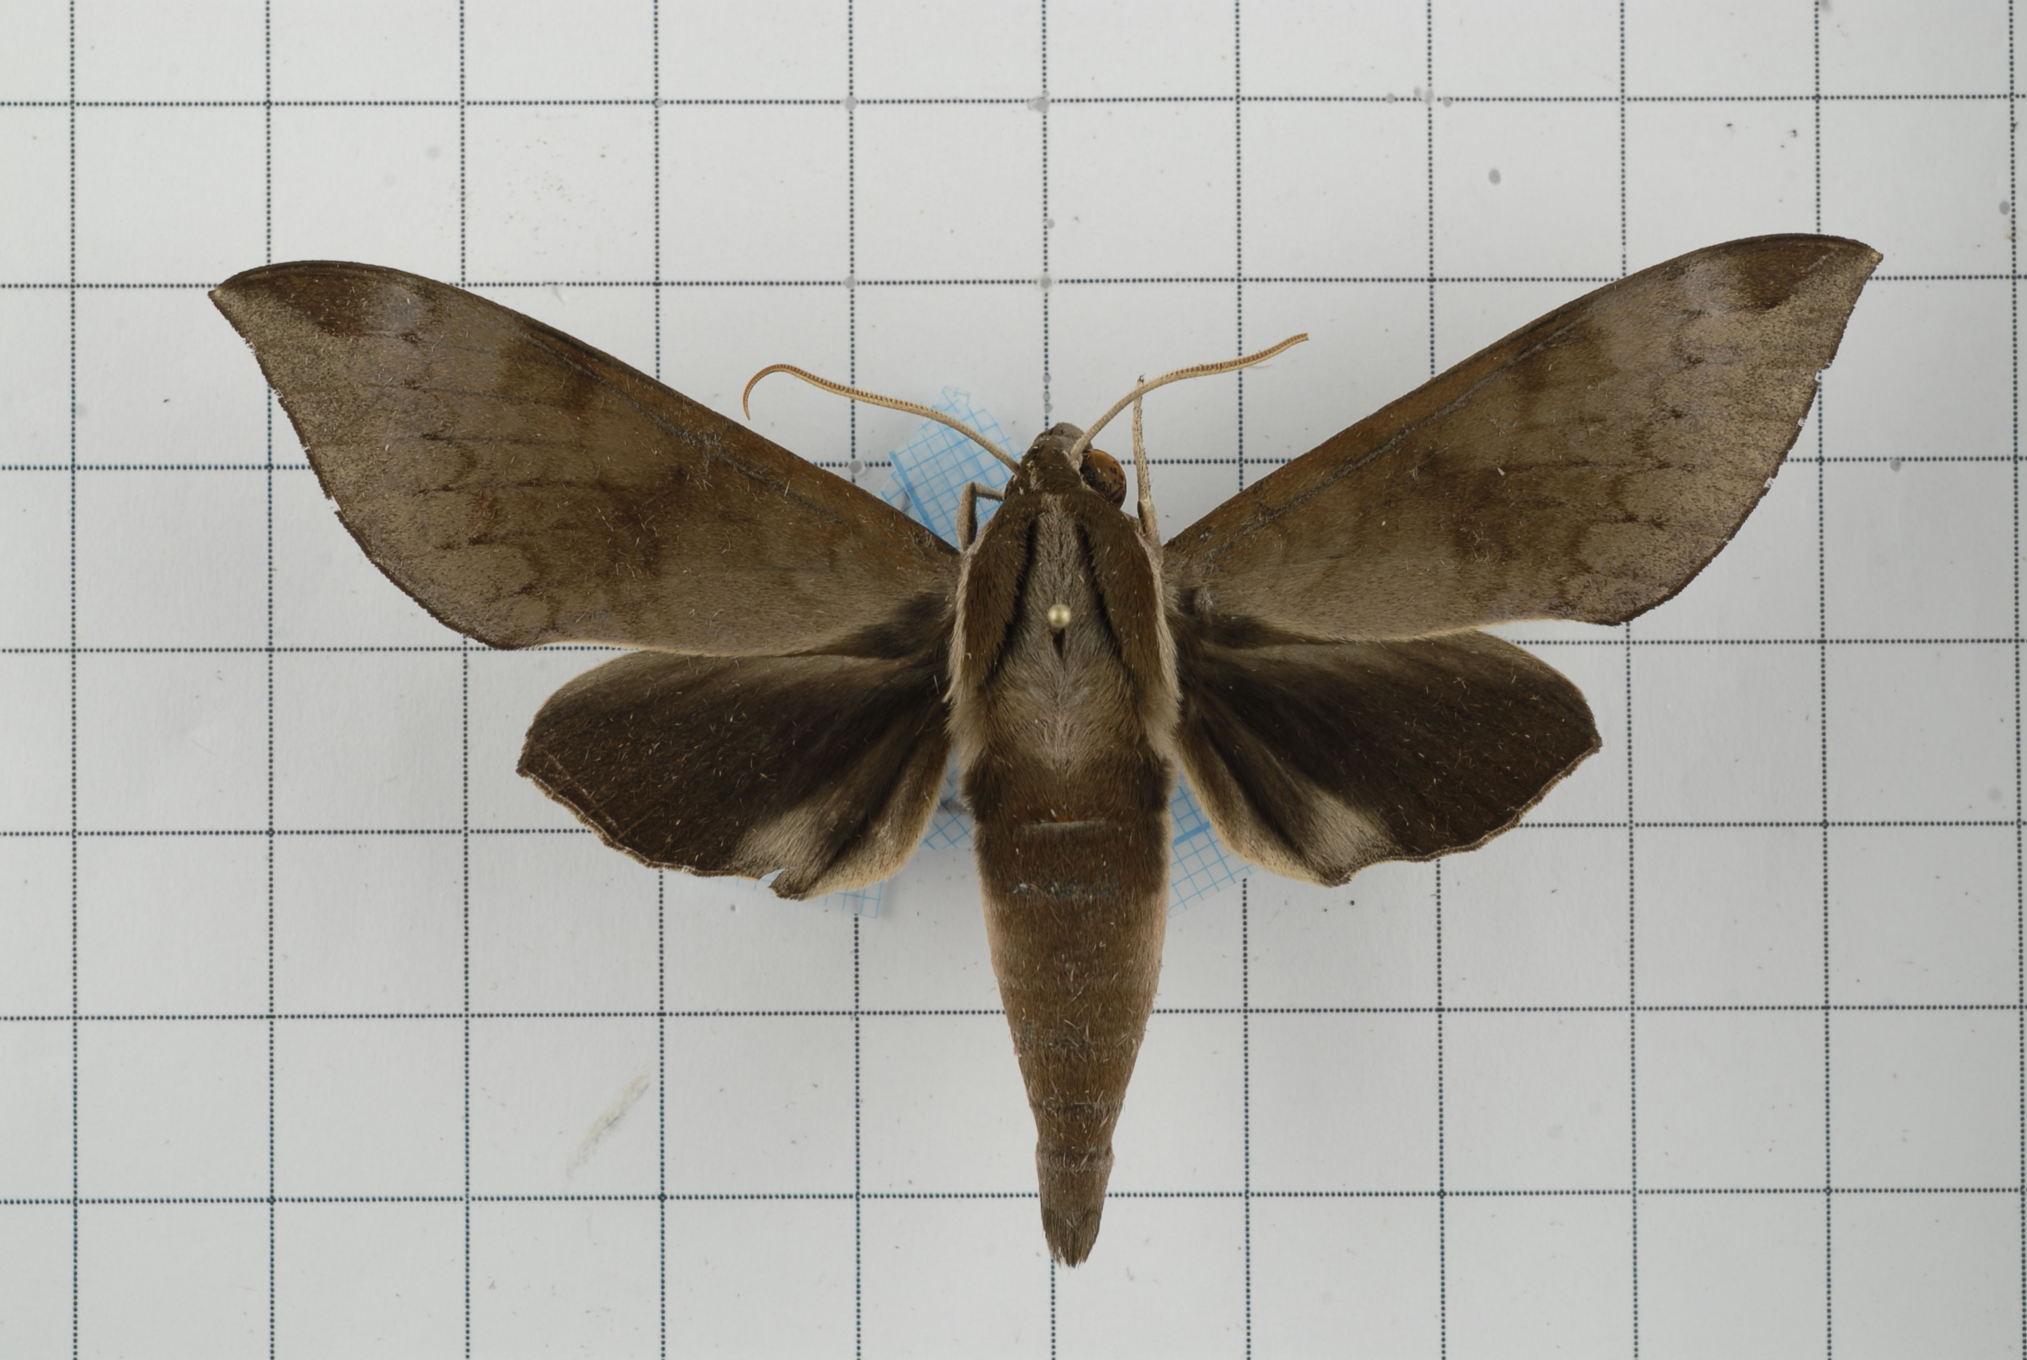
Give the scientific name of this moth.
Acosmerycoides harterti
